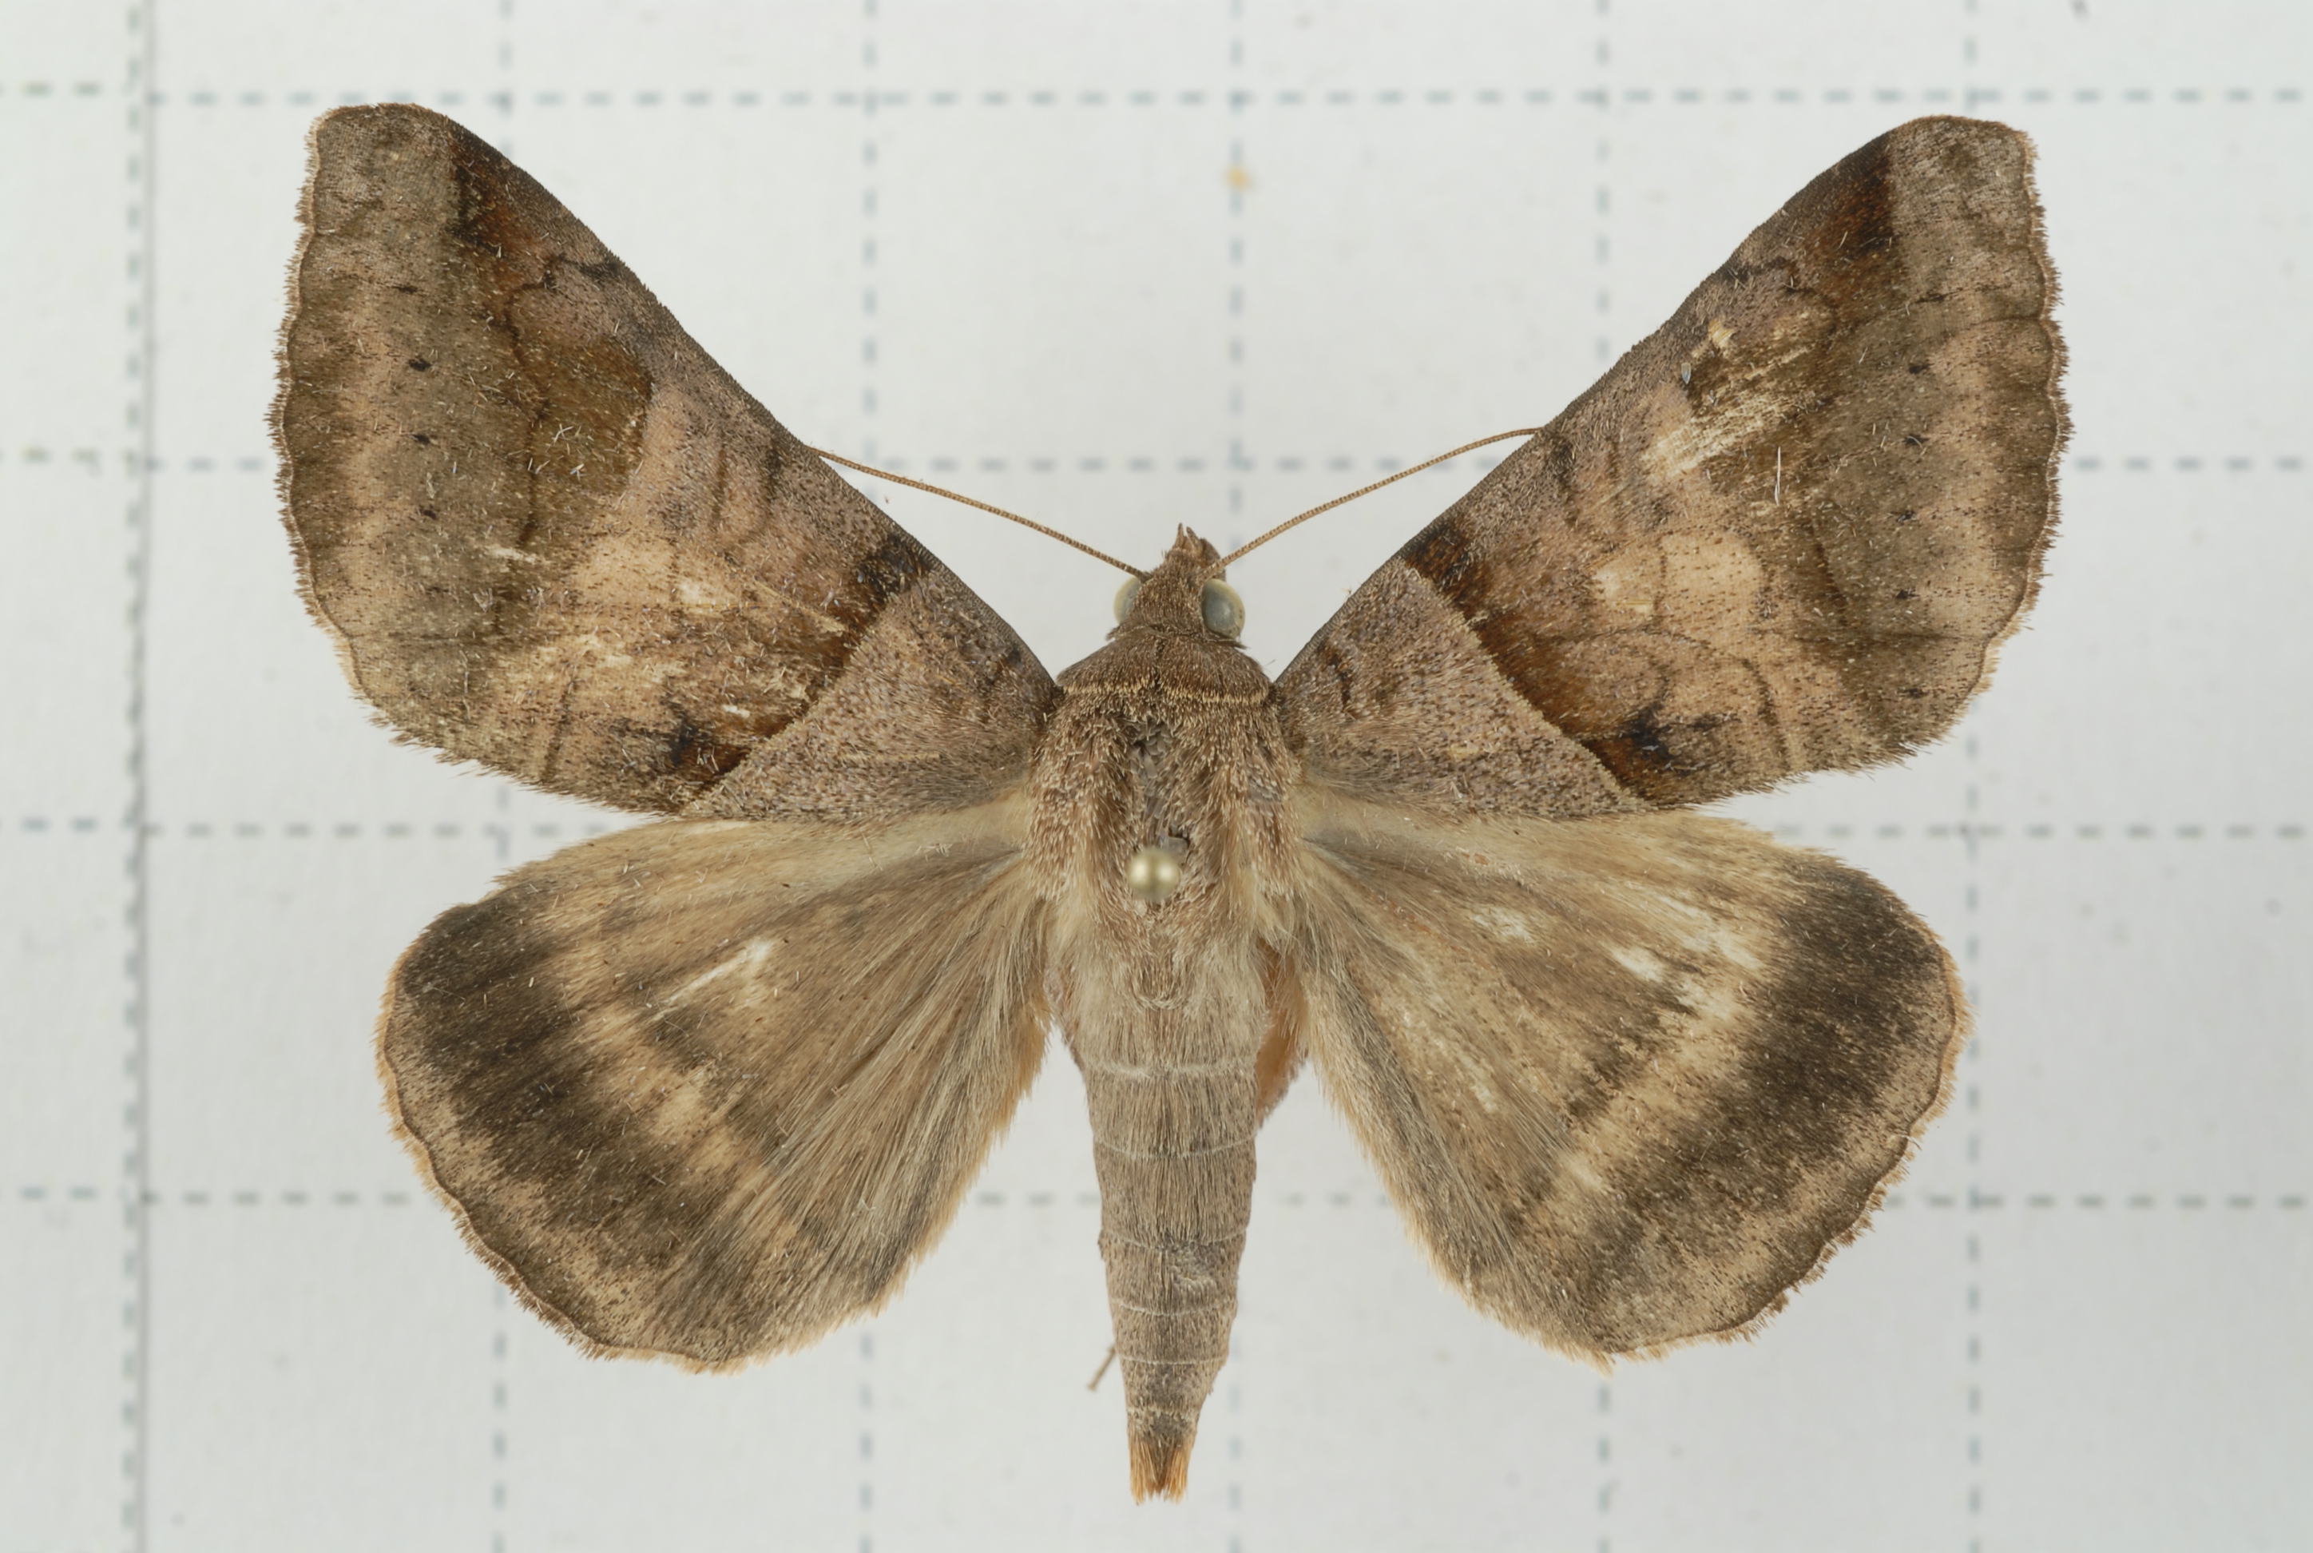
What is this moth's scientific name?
Mocis undata
